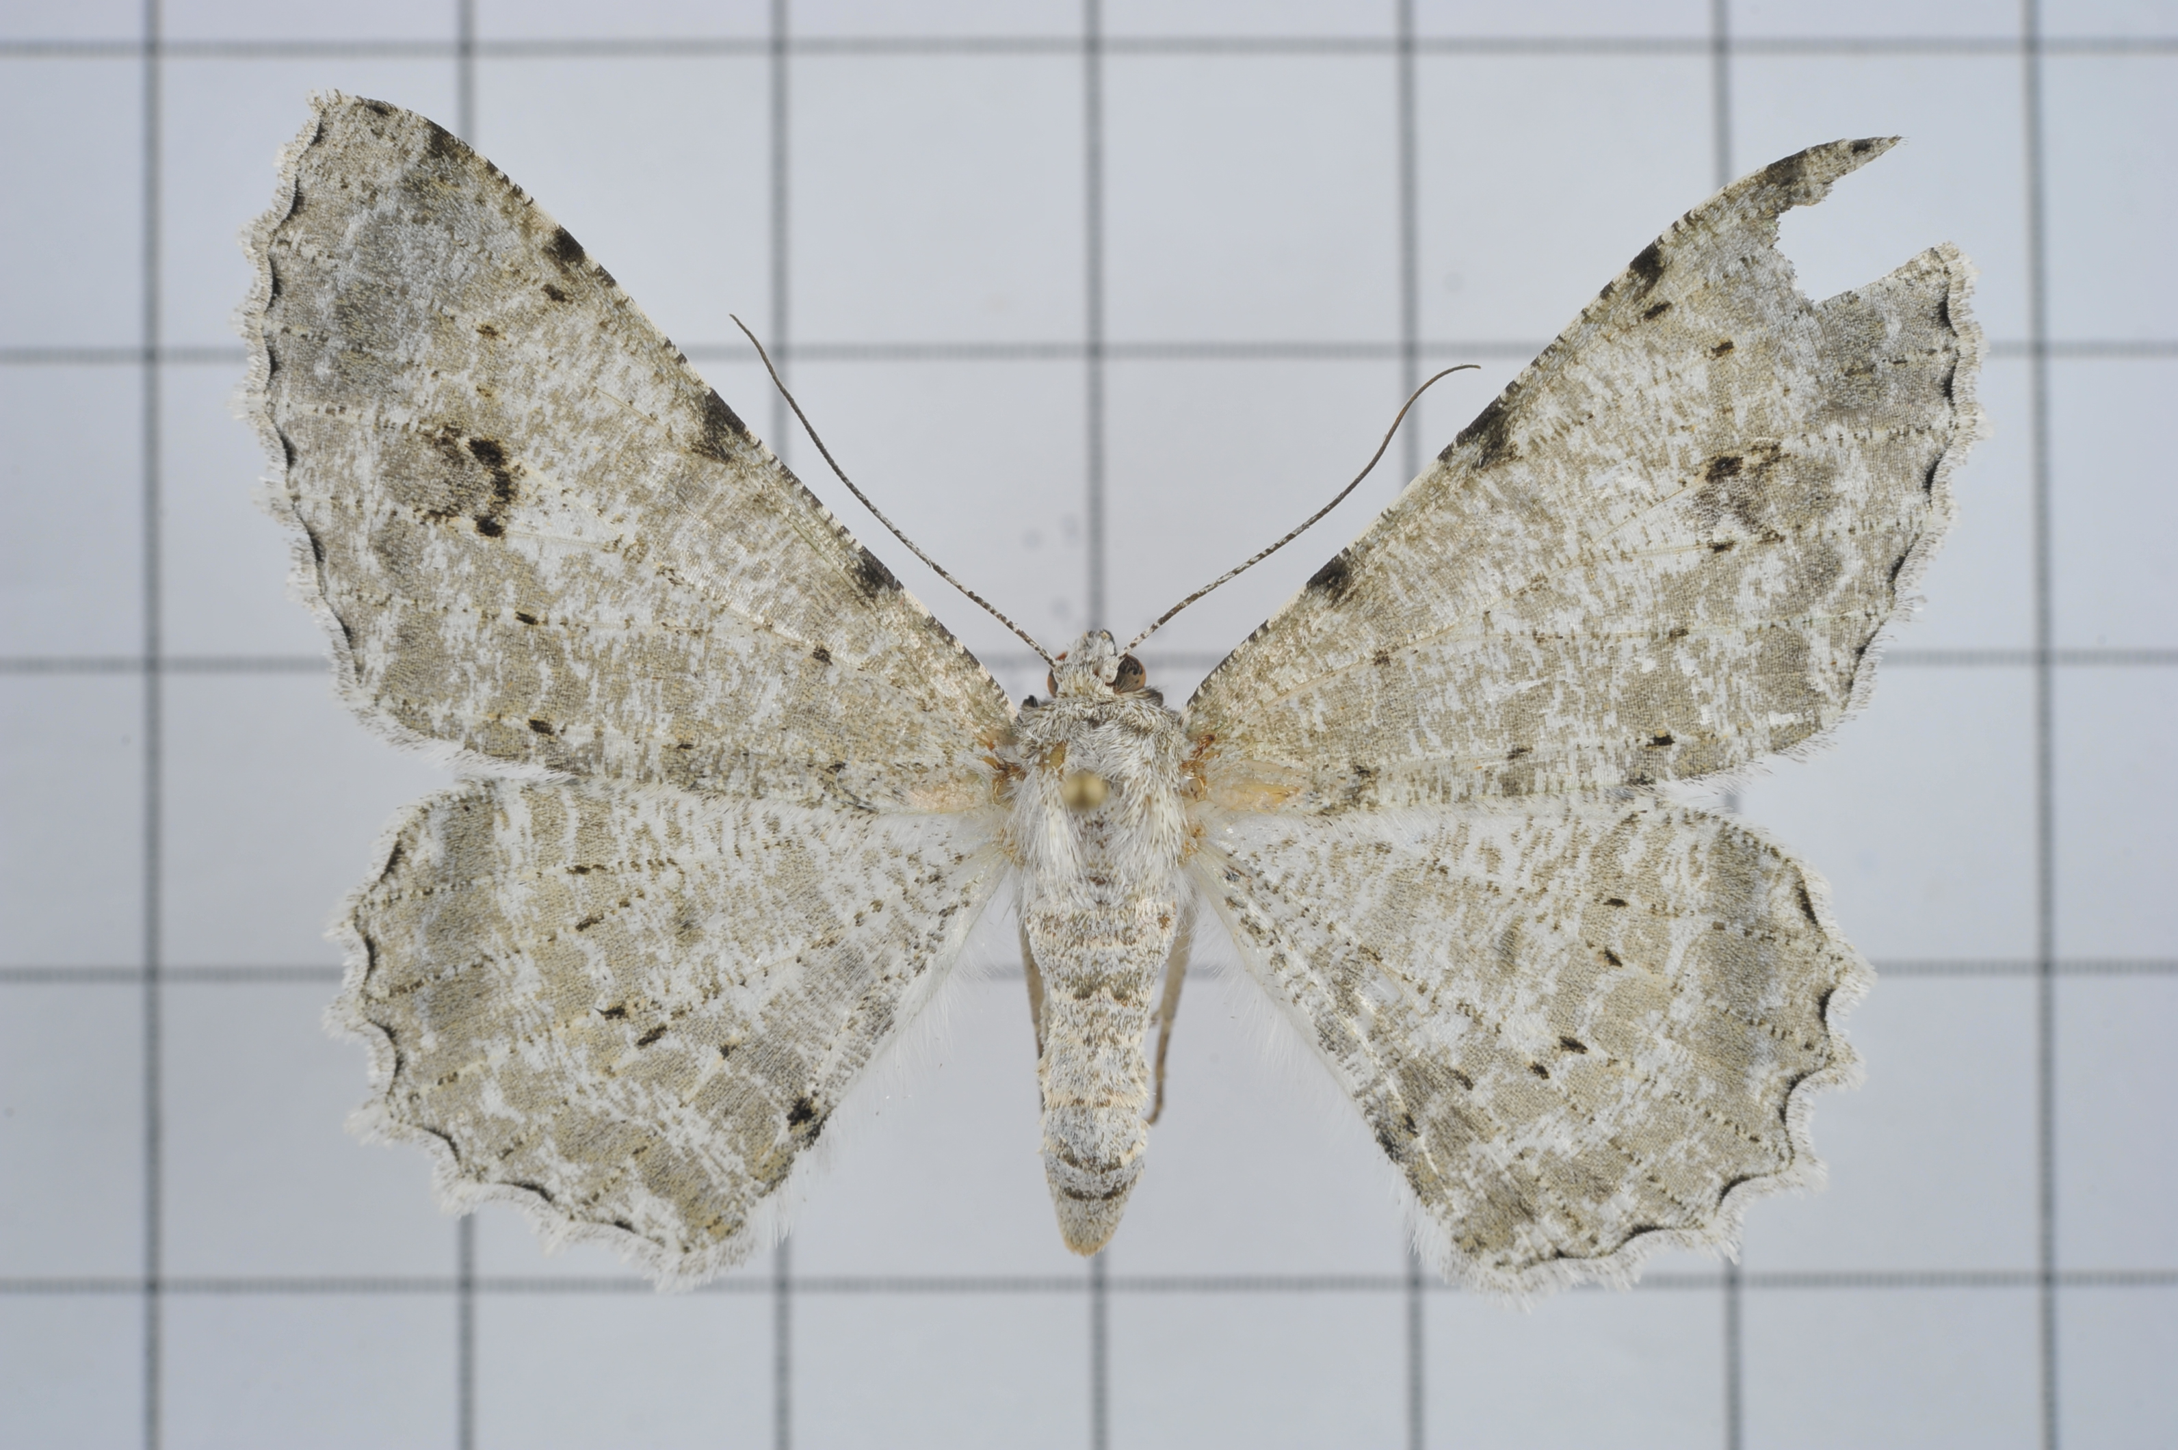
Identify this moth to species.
Lassaba parvalbidaria parvalbidaria
